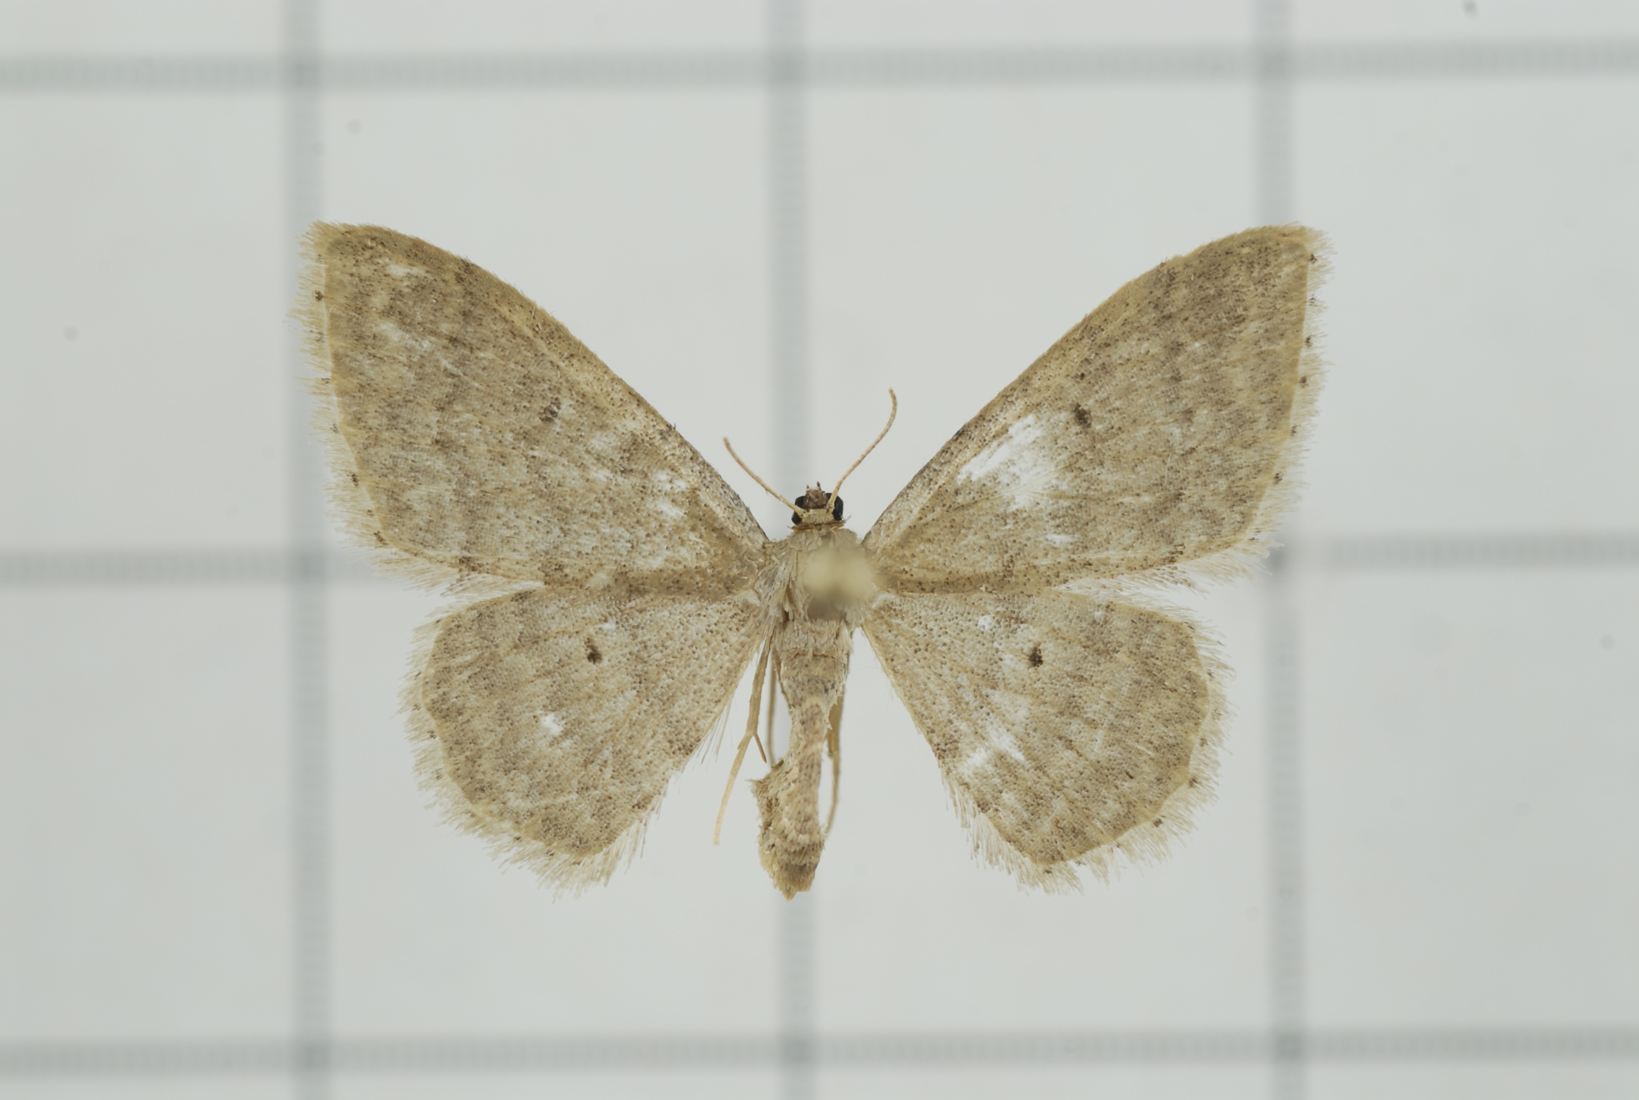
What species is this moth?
Idaea taiwana
